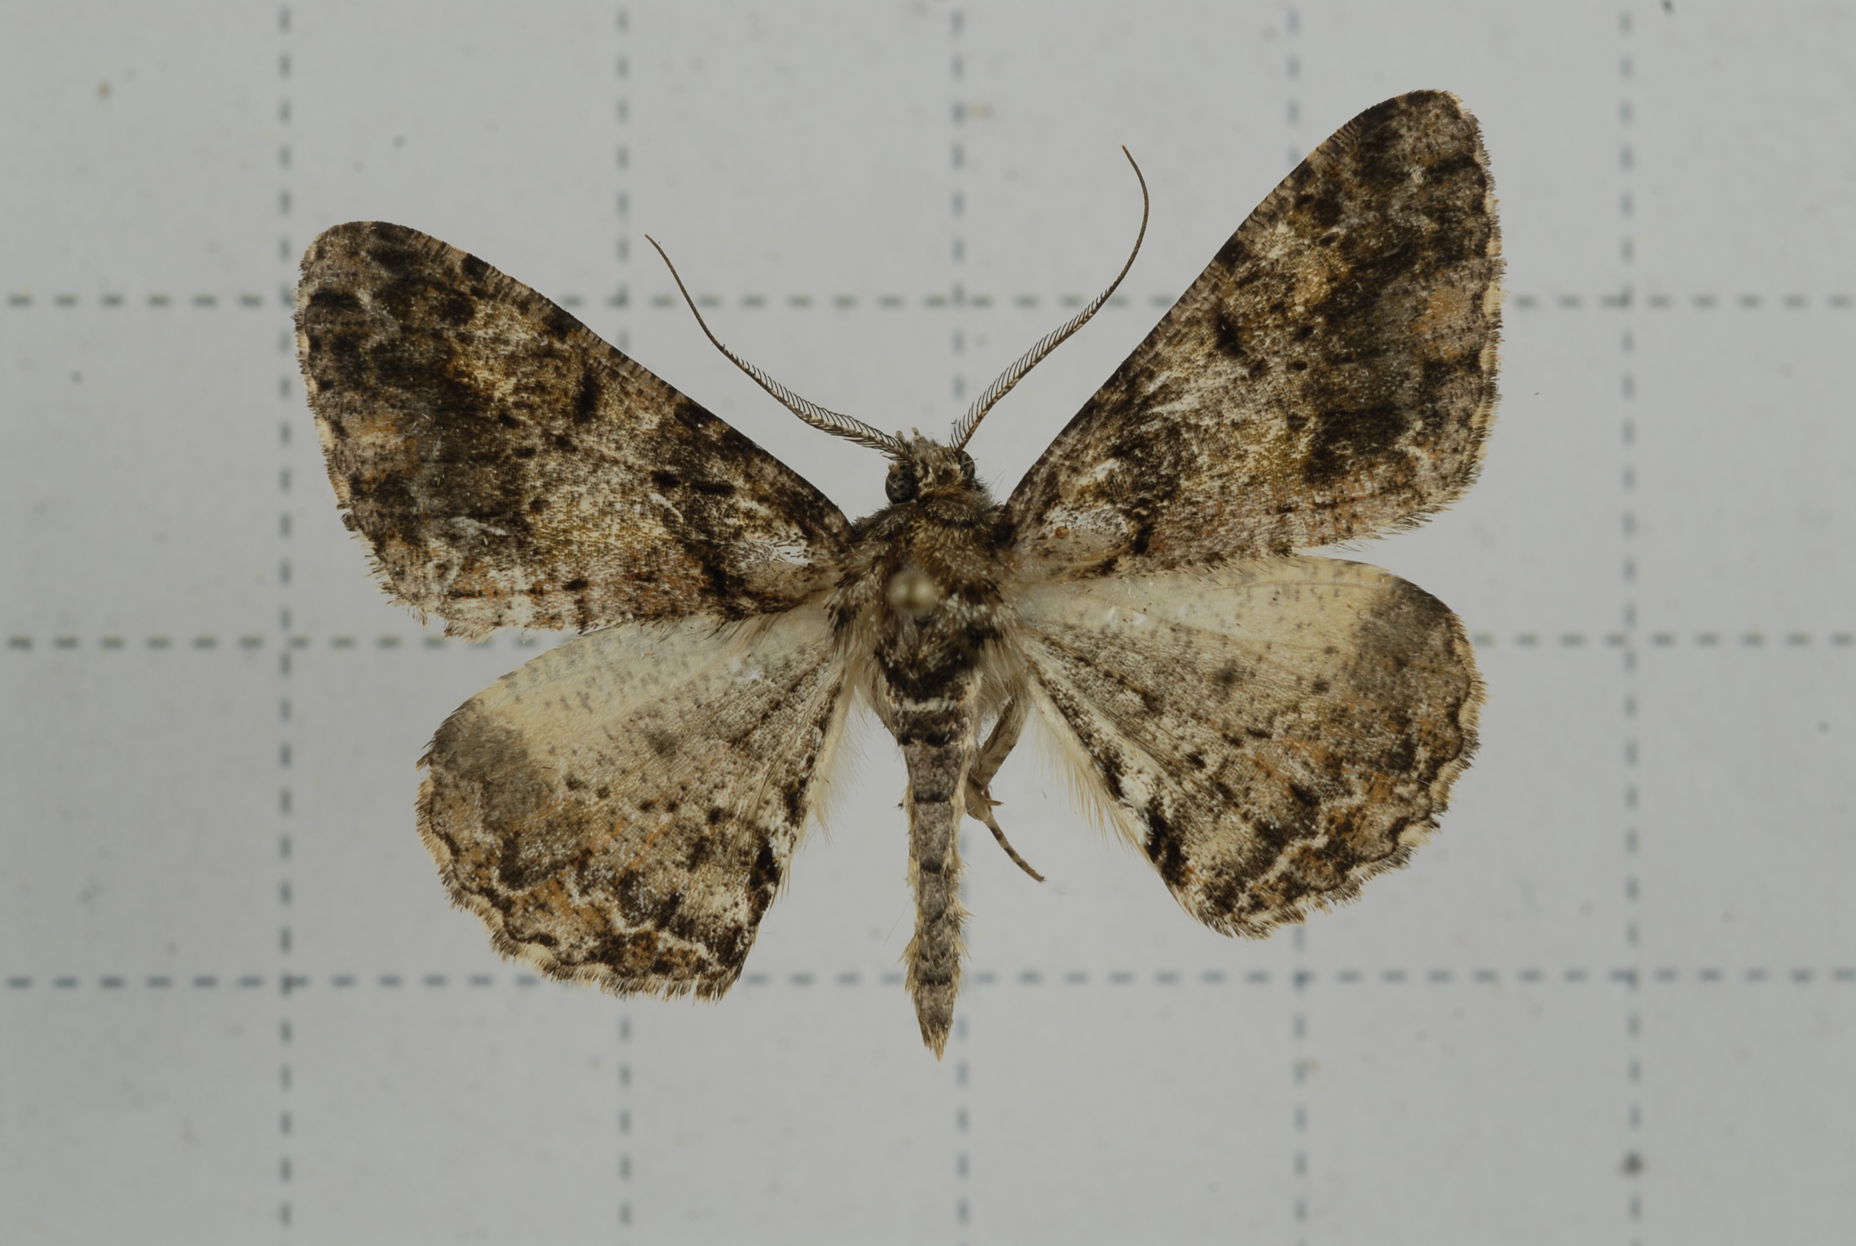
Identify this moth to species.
Alcis taiwanovariegata
